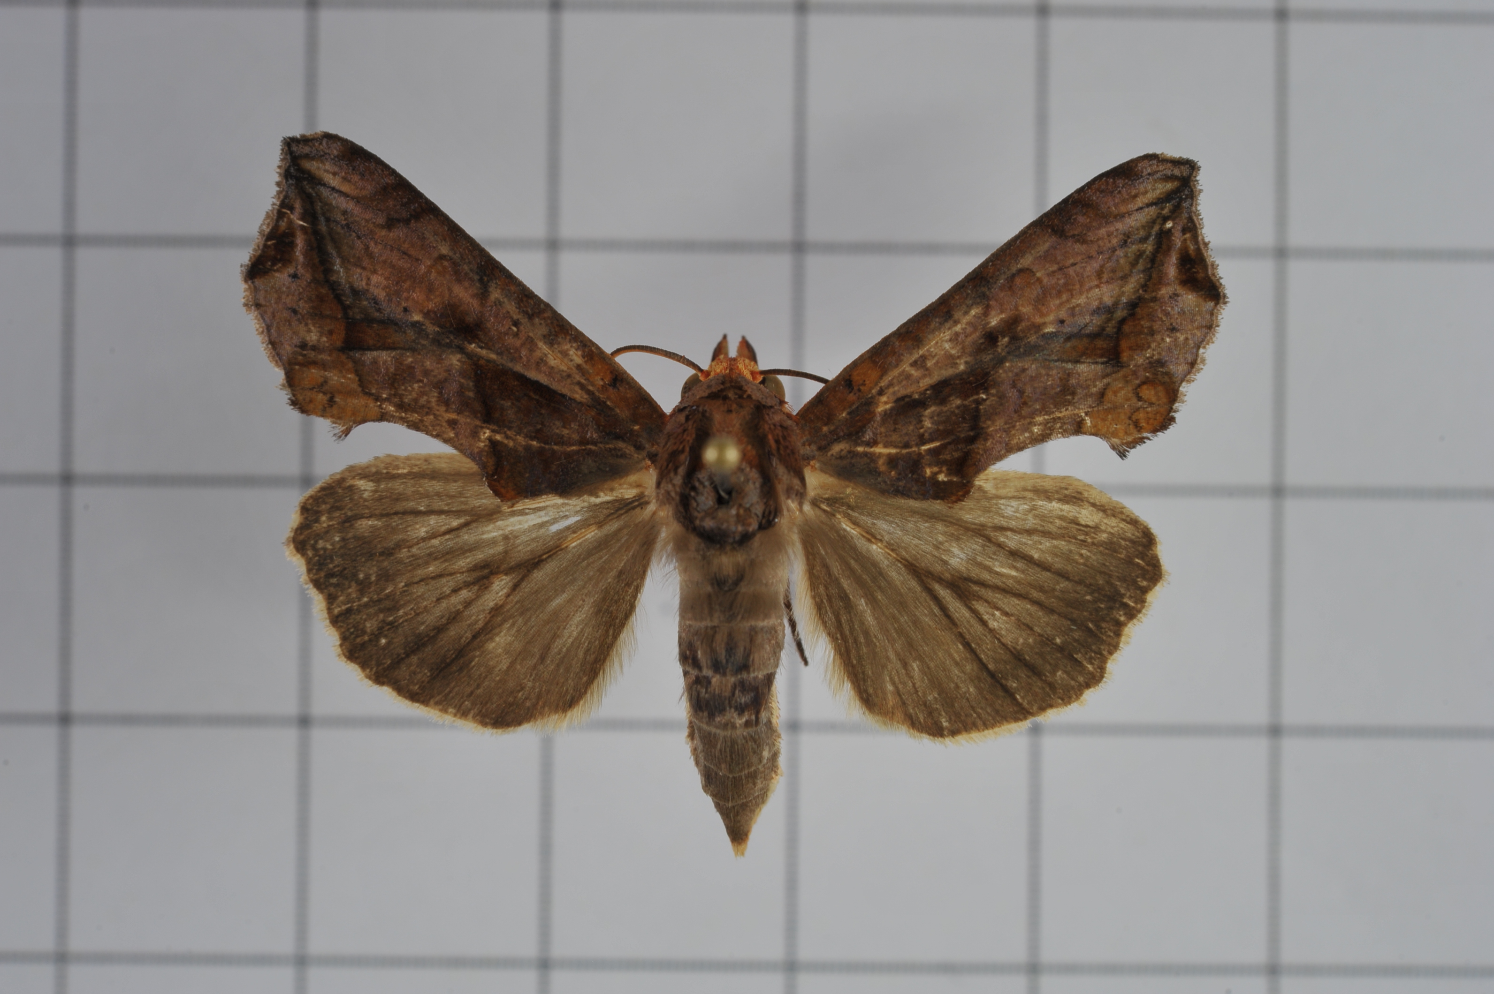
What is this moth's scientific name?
Oraesia emarginata
